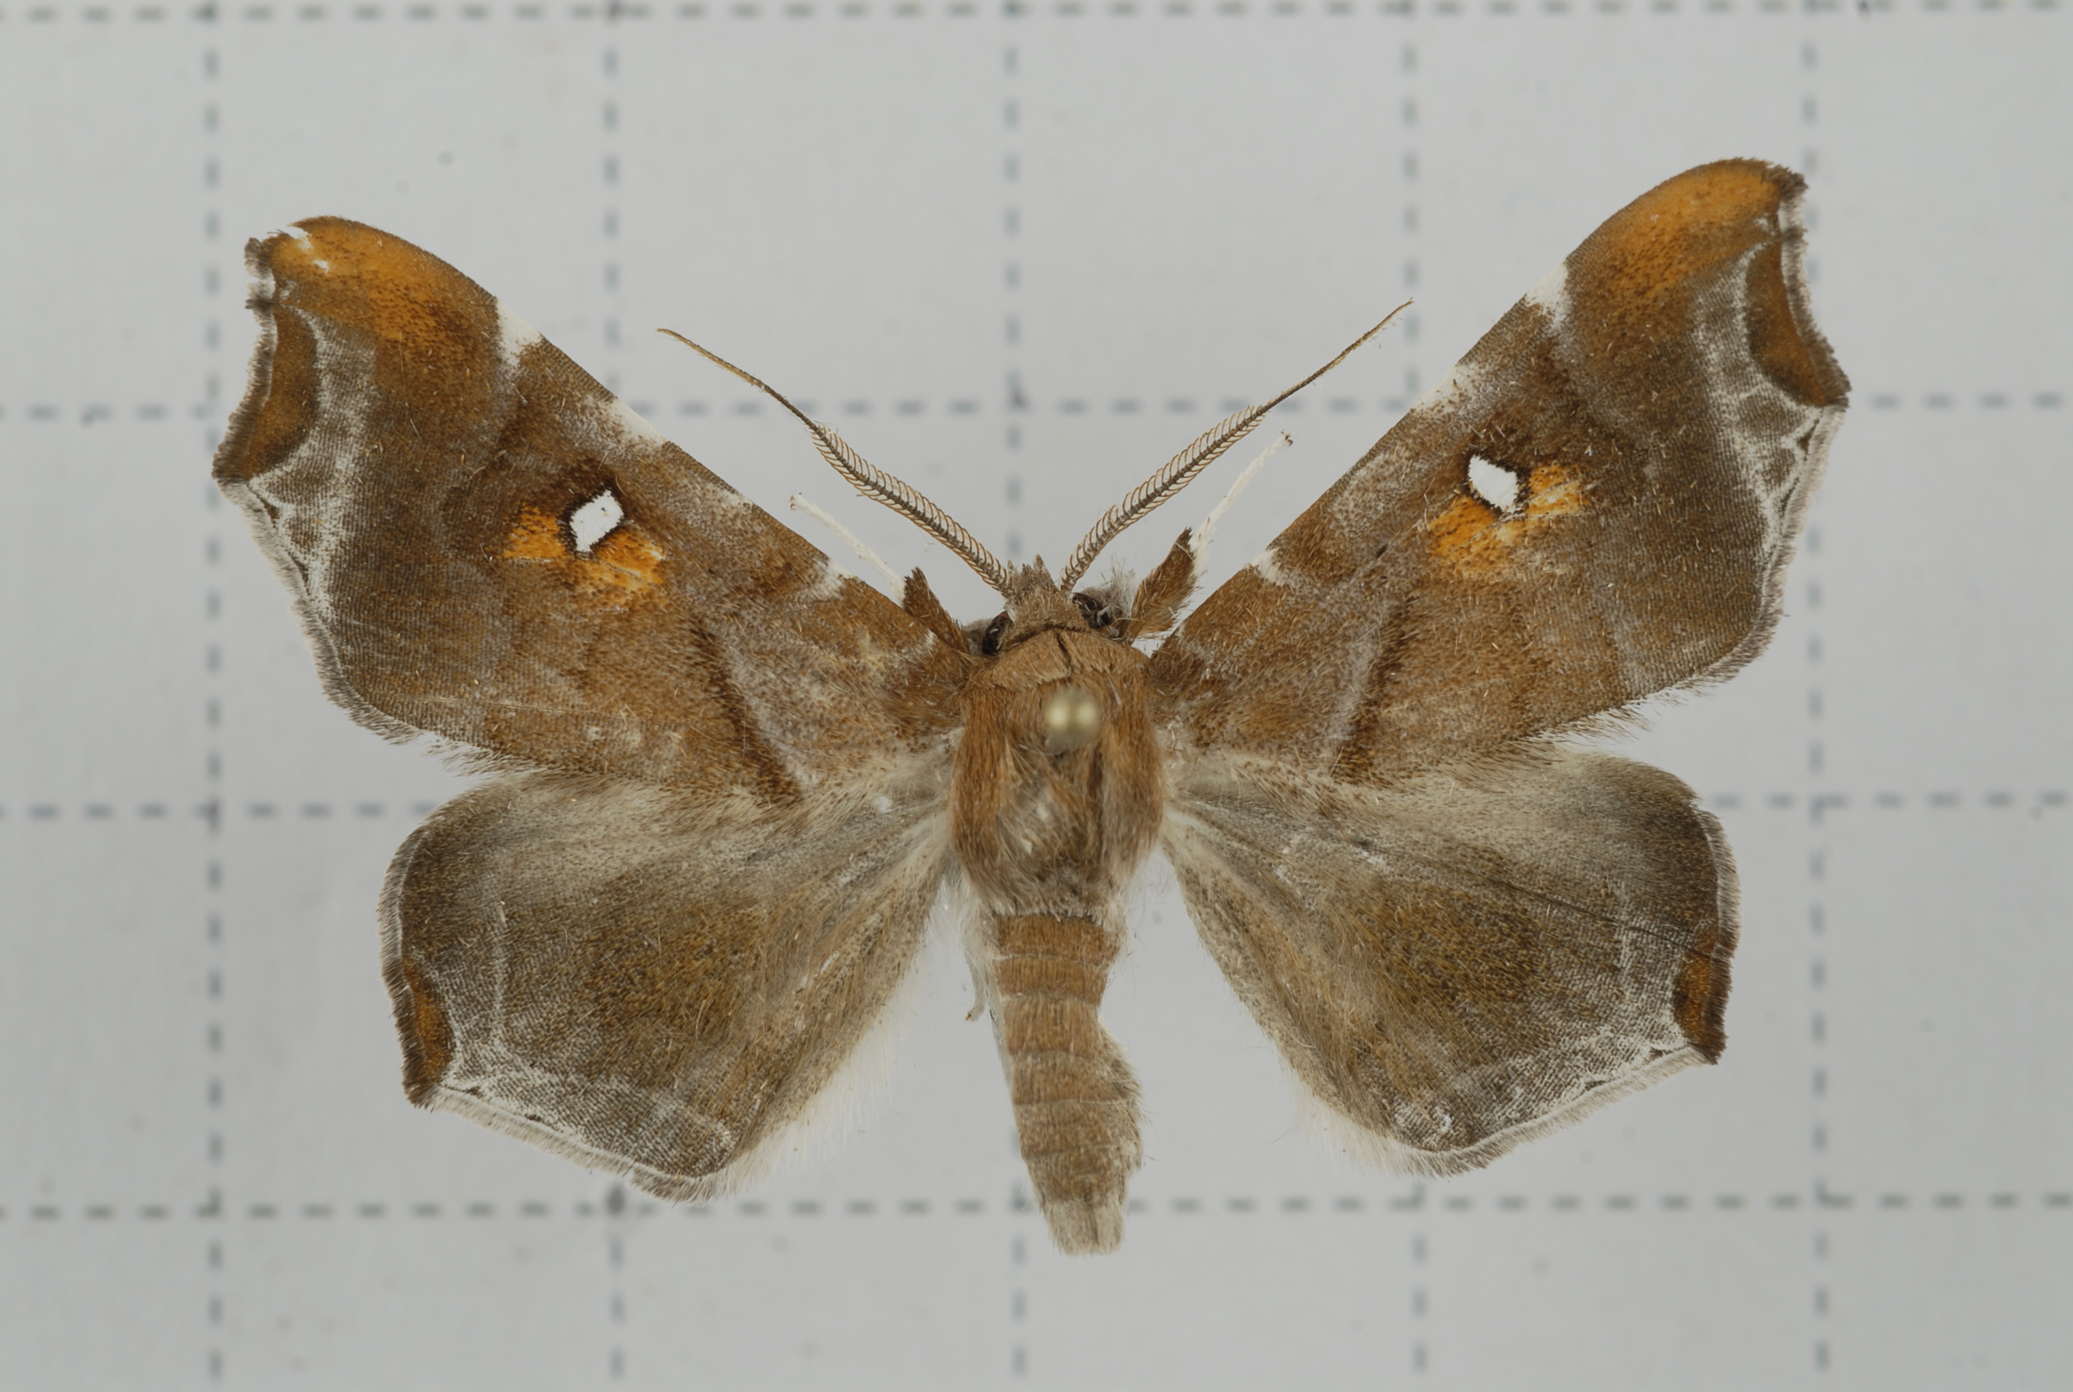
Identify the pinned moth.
Episparis taiwana
